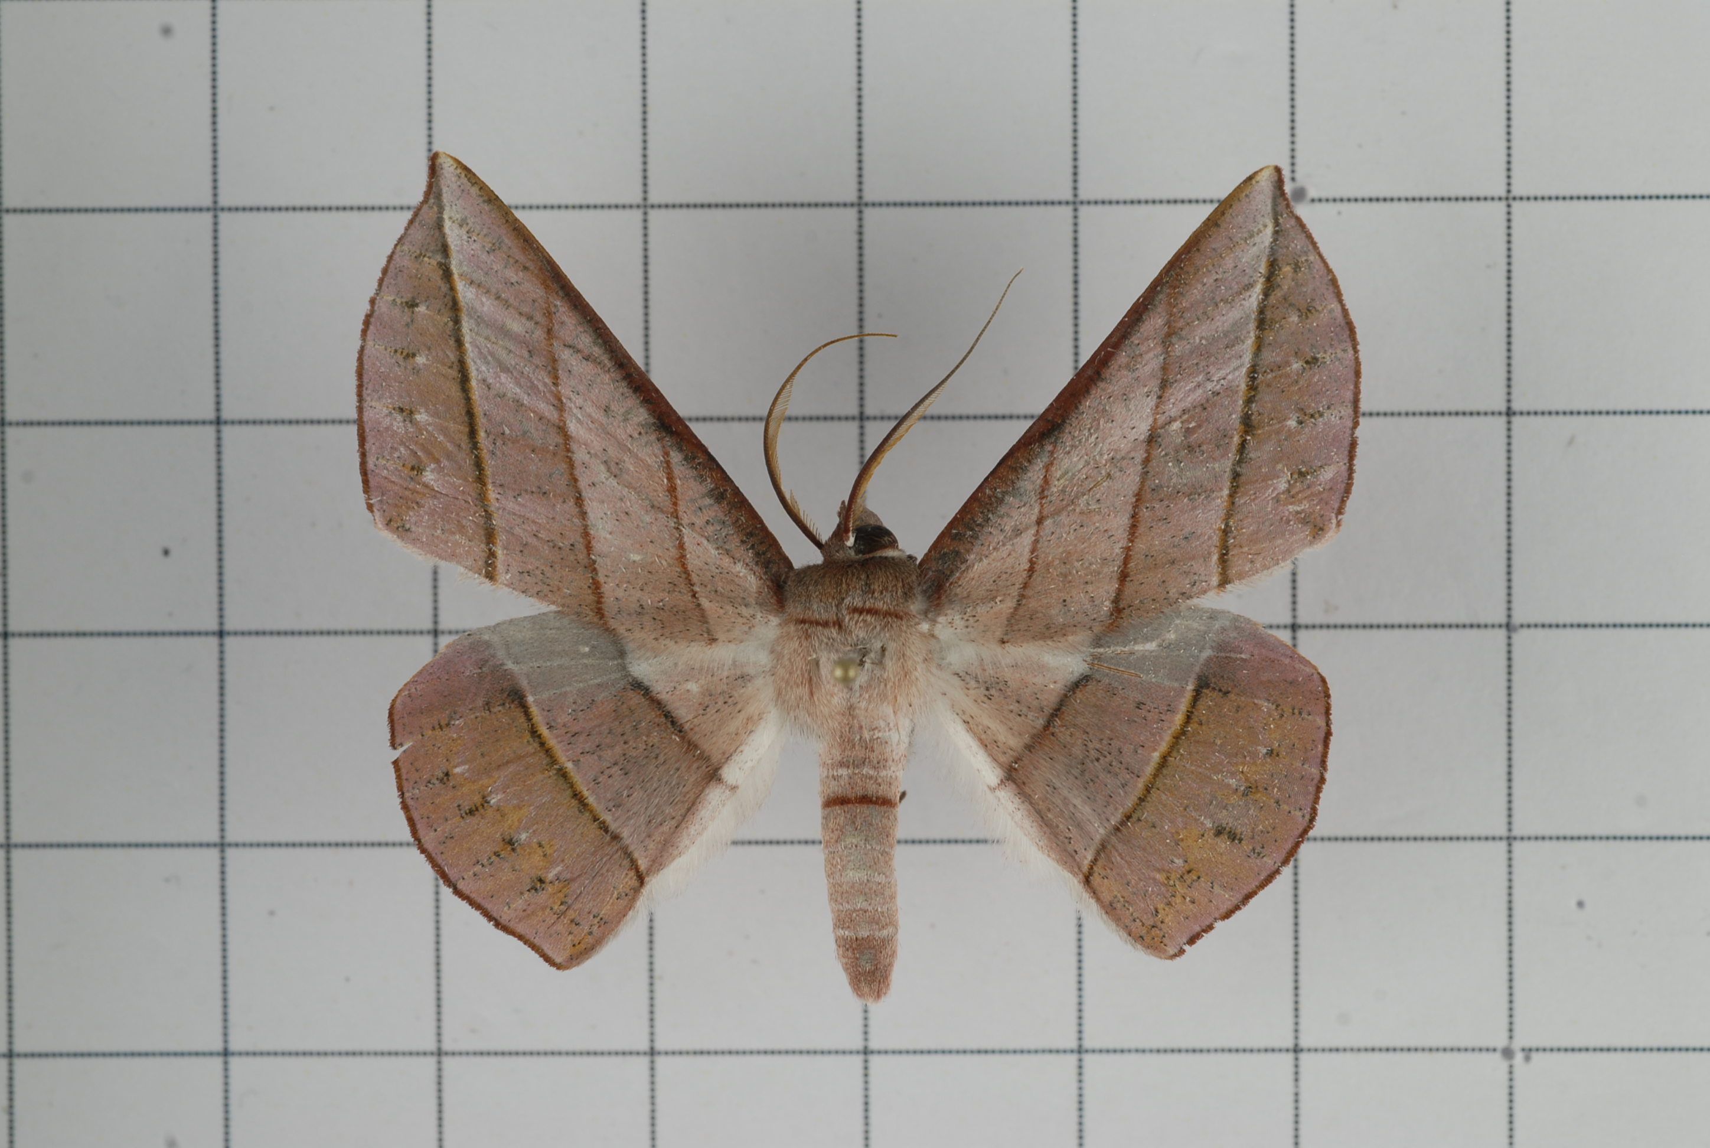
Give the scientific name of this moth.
Sarcinodes yeni
